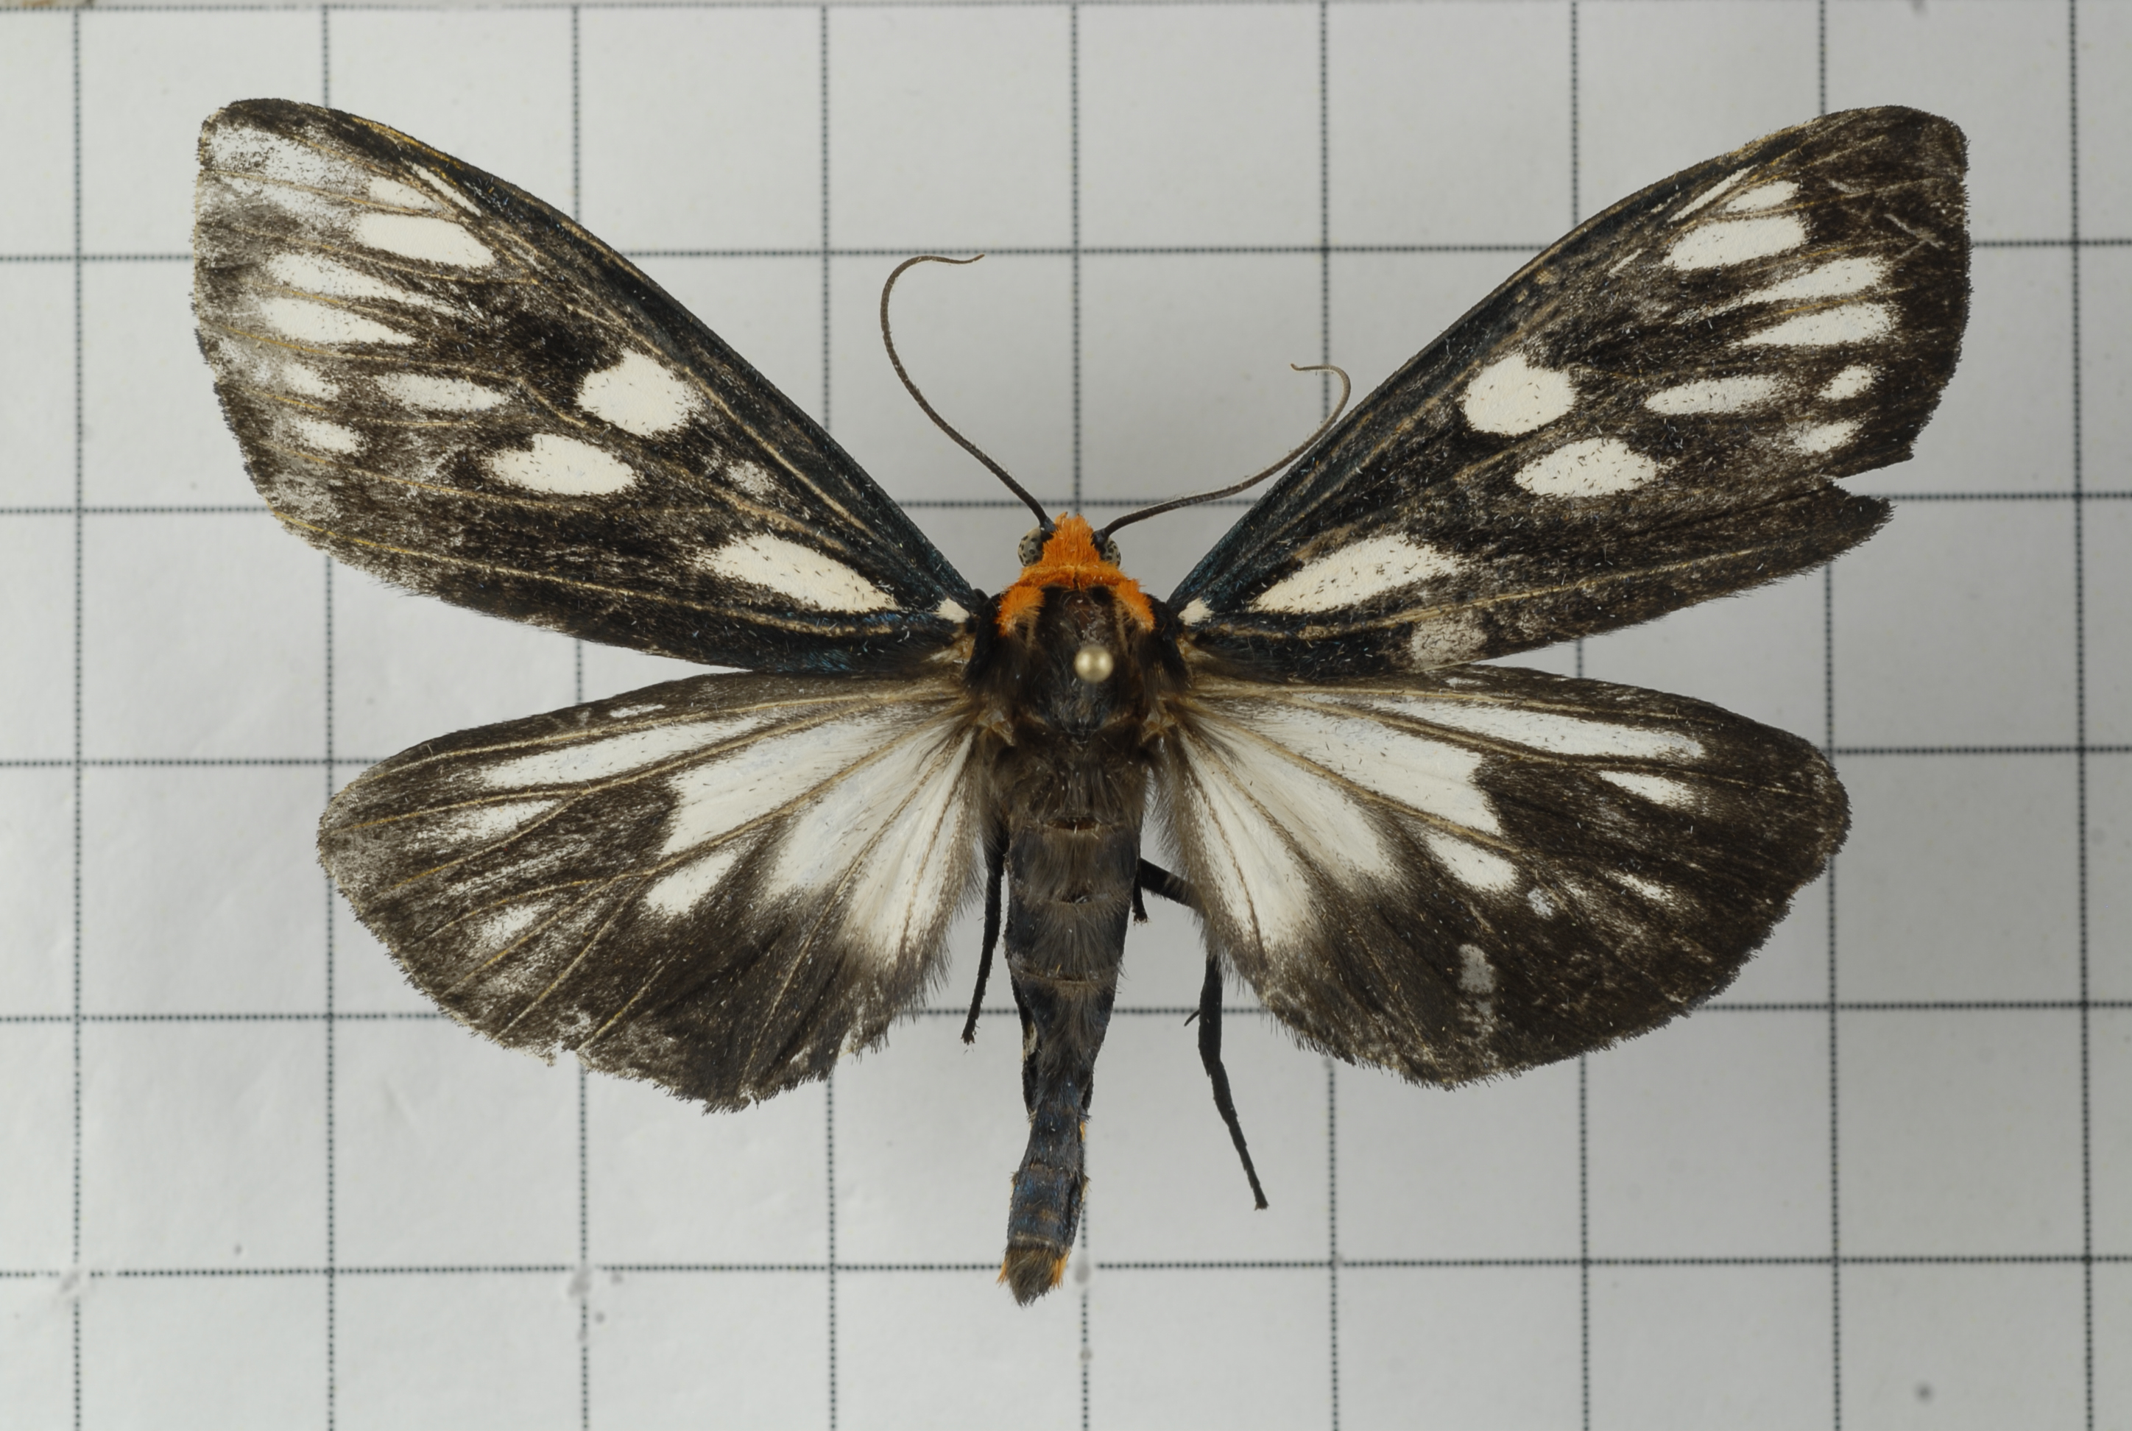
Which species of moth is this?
Macrobrochis gigas
